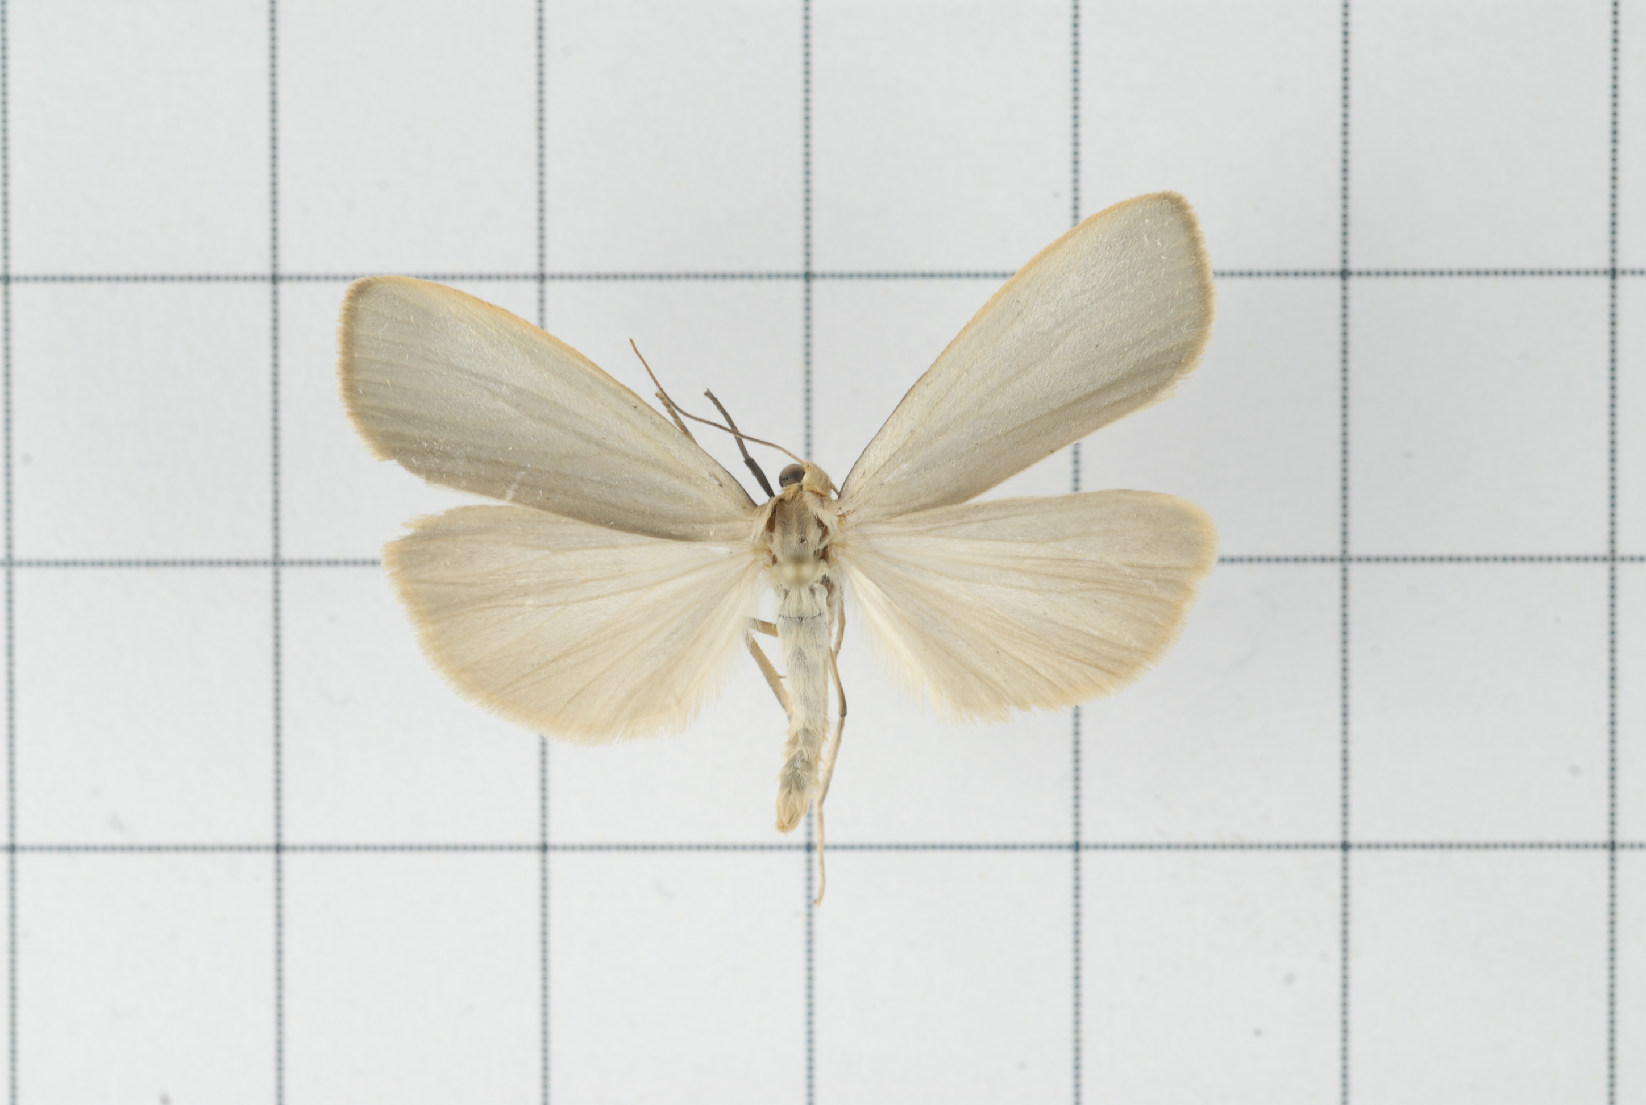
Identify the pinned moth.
Ghoria tecta
